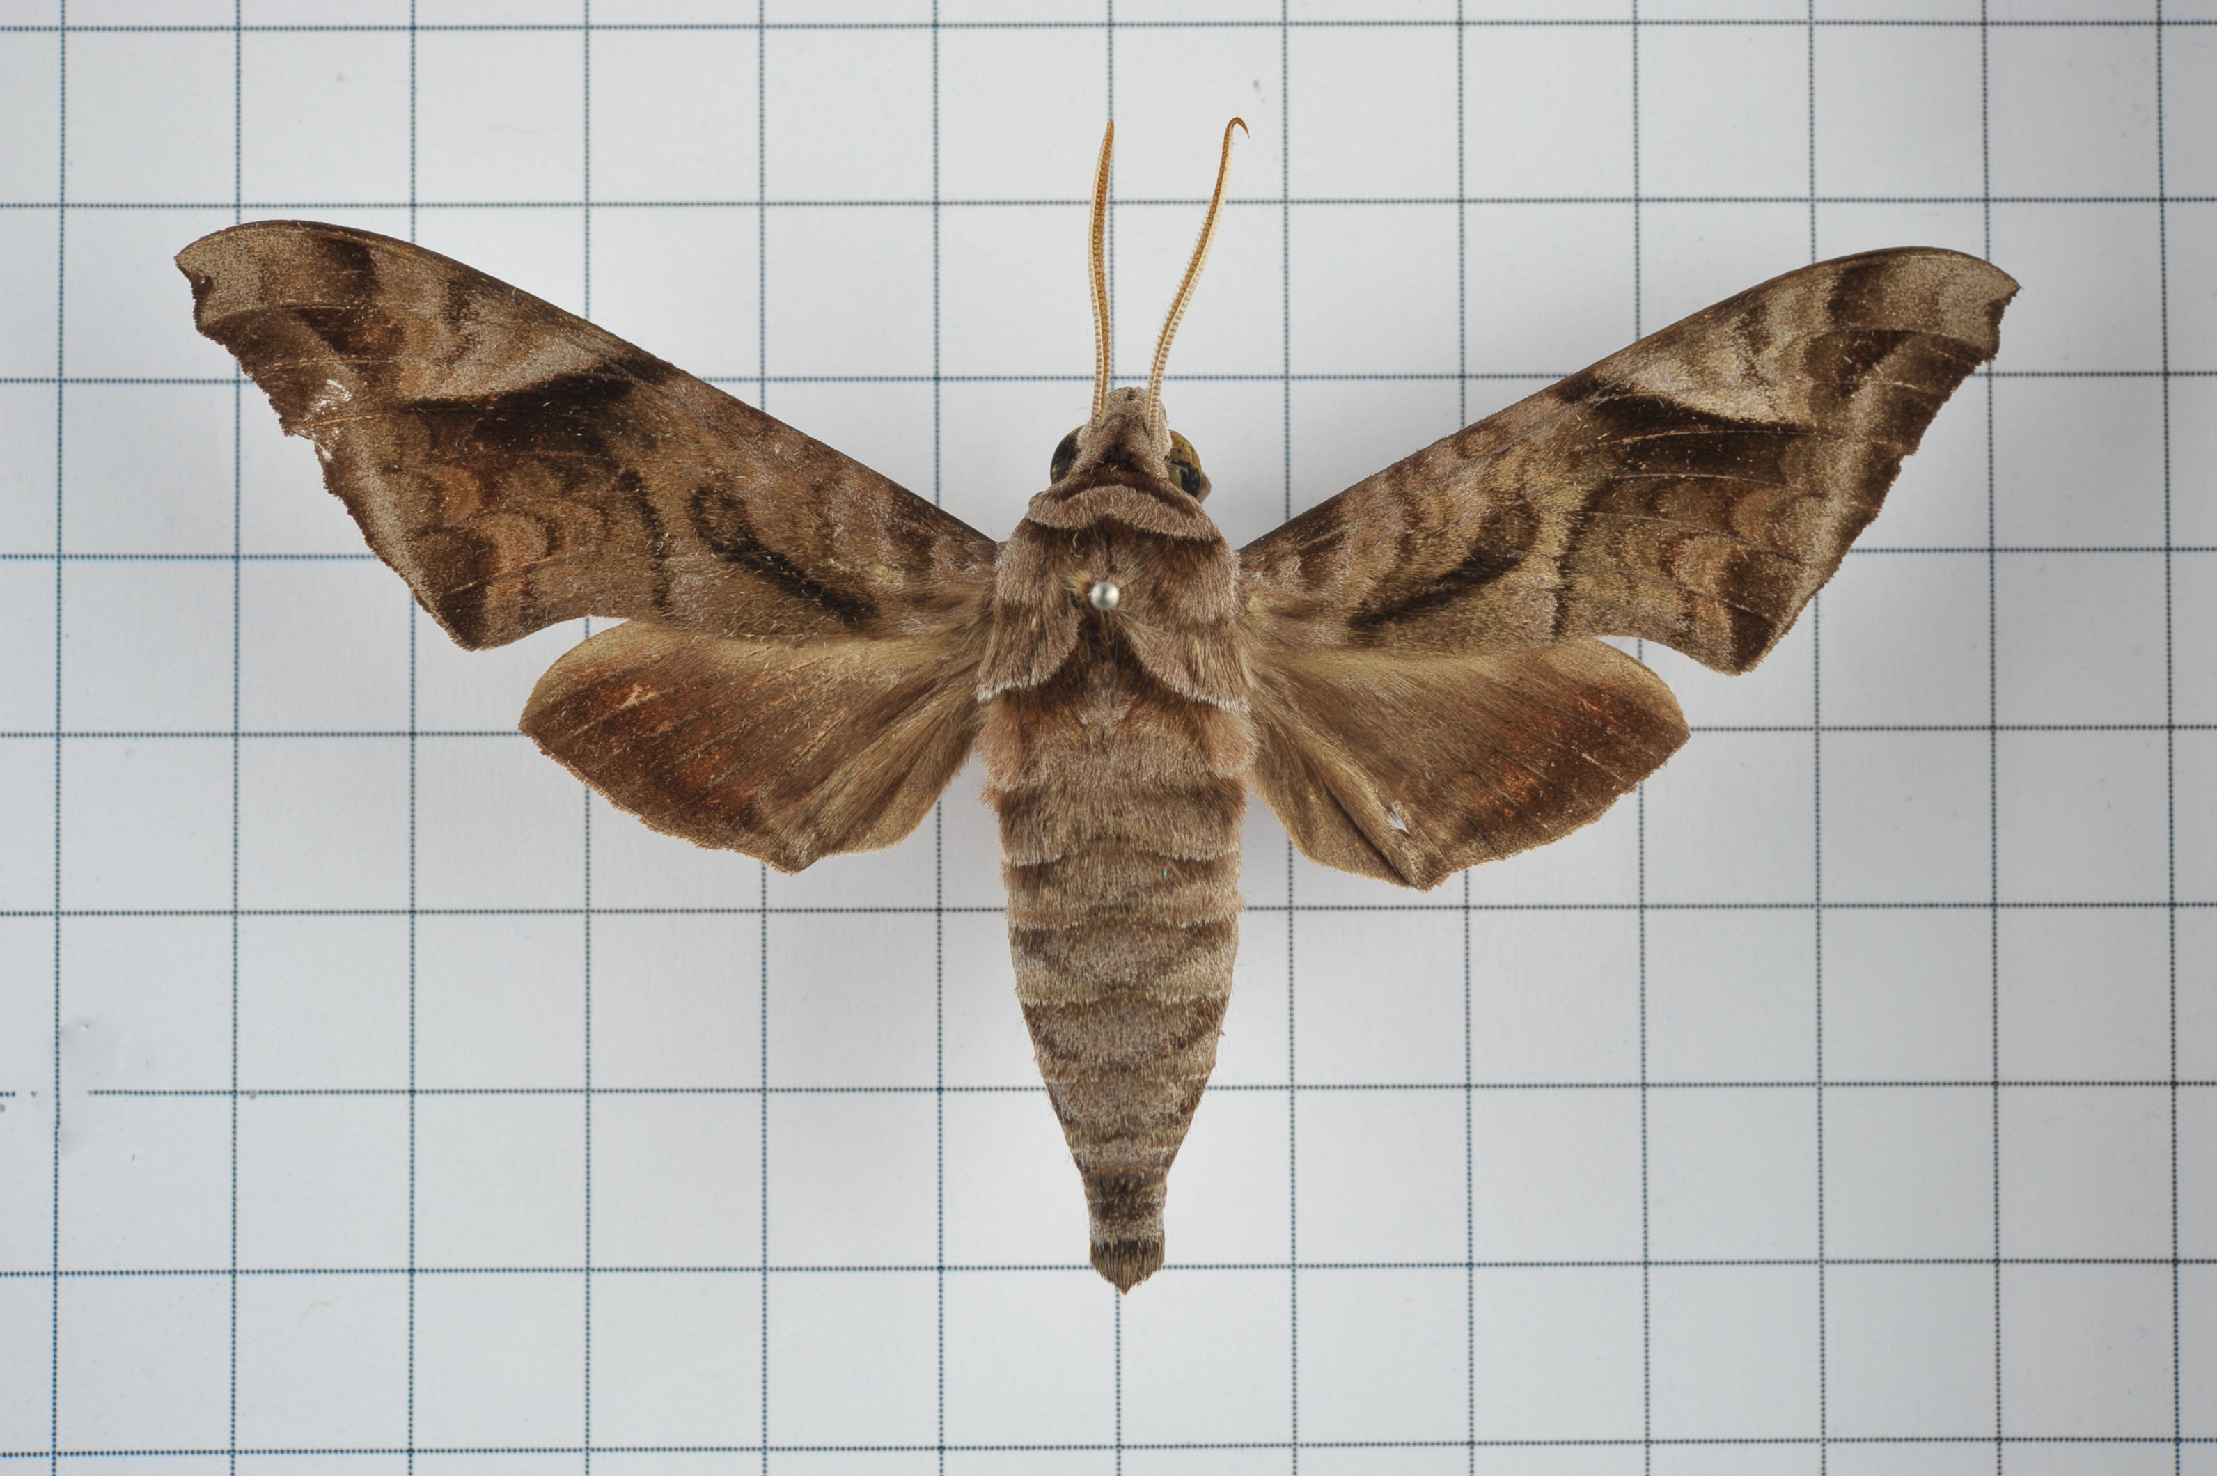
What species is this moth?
Acosmeryx naga metanaga
